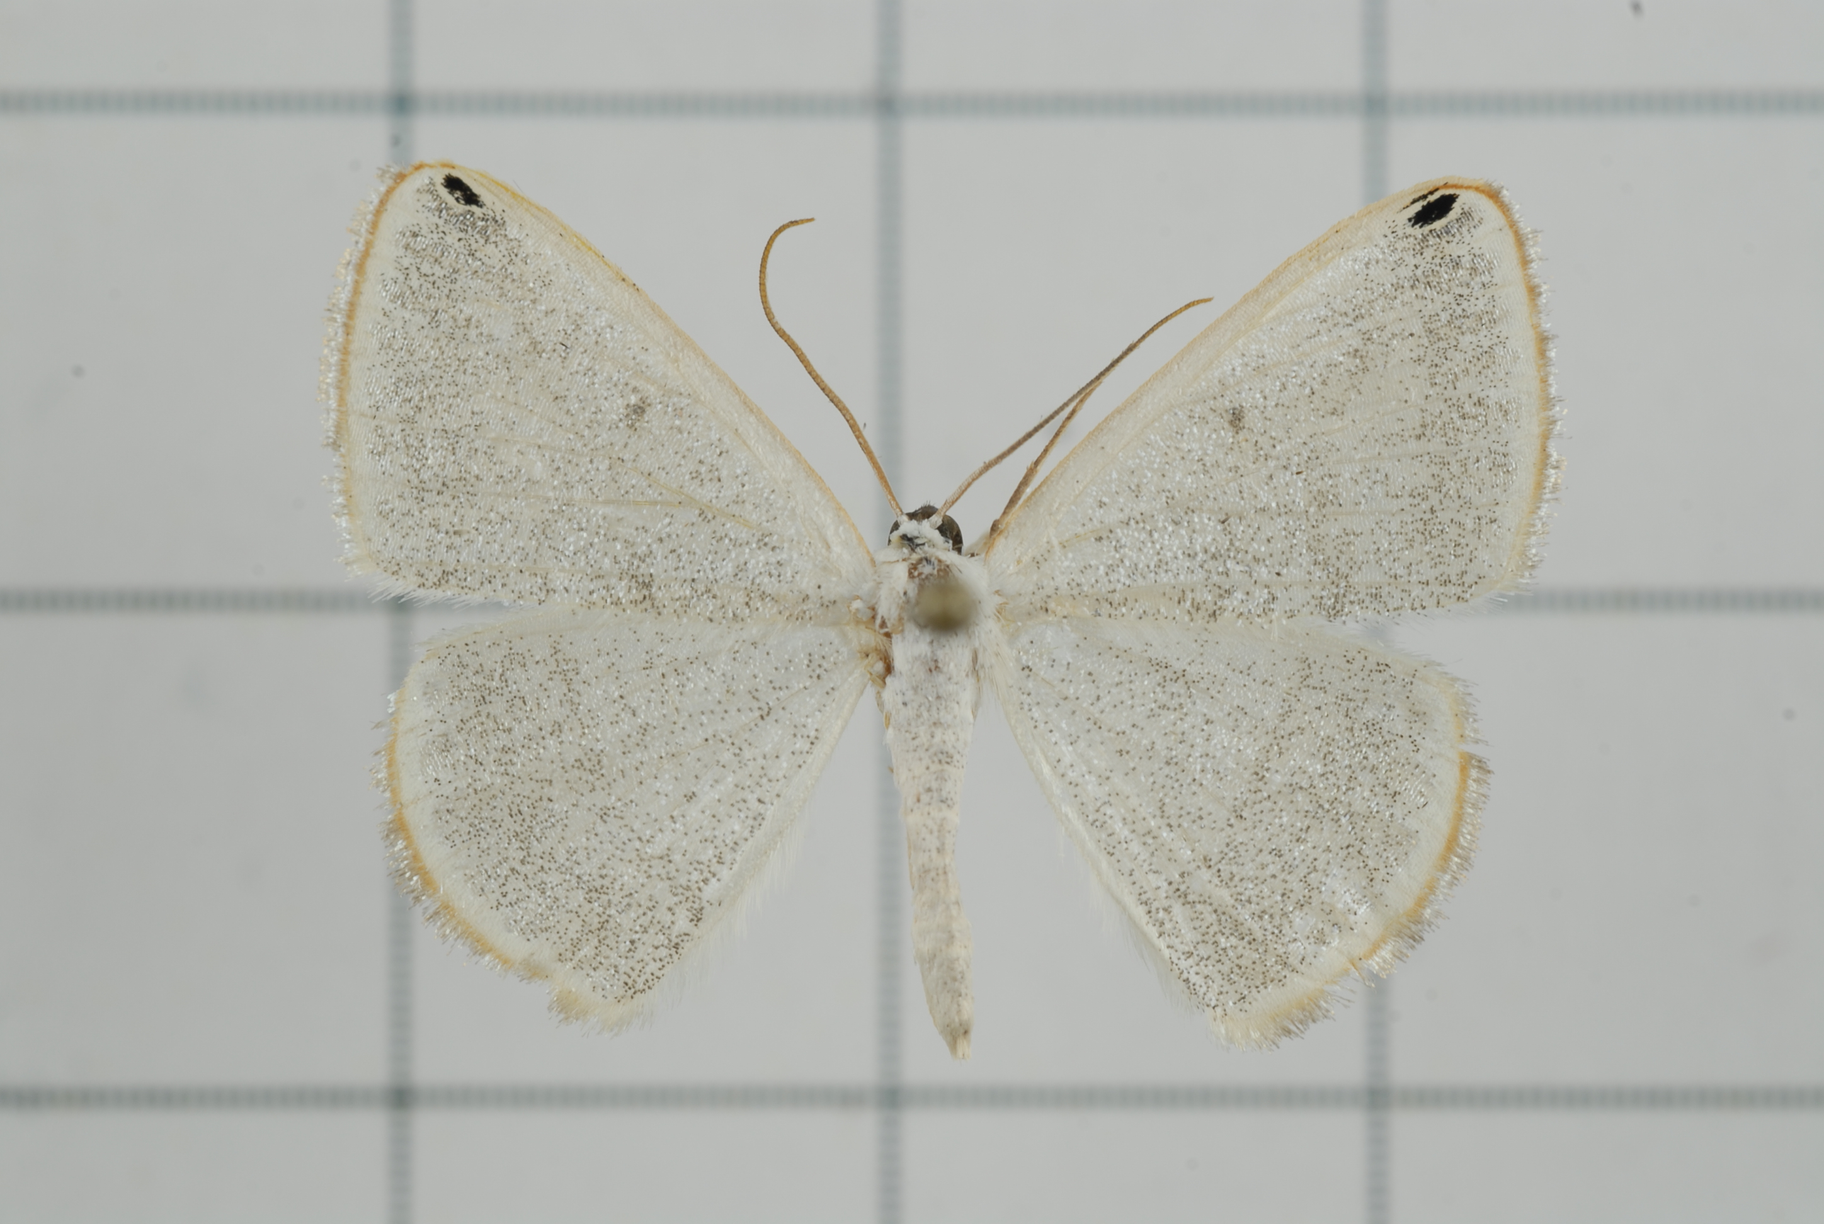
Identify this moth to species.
Lomographa percnosticta
